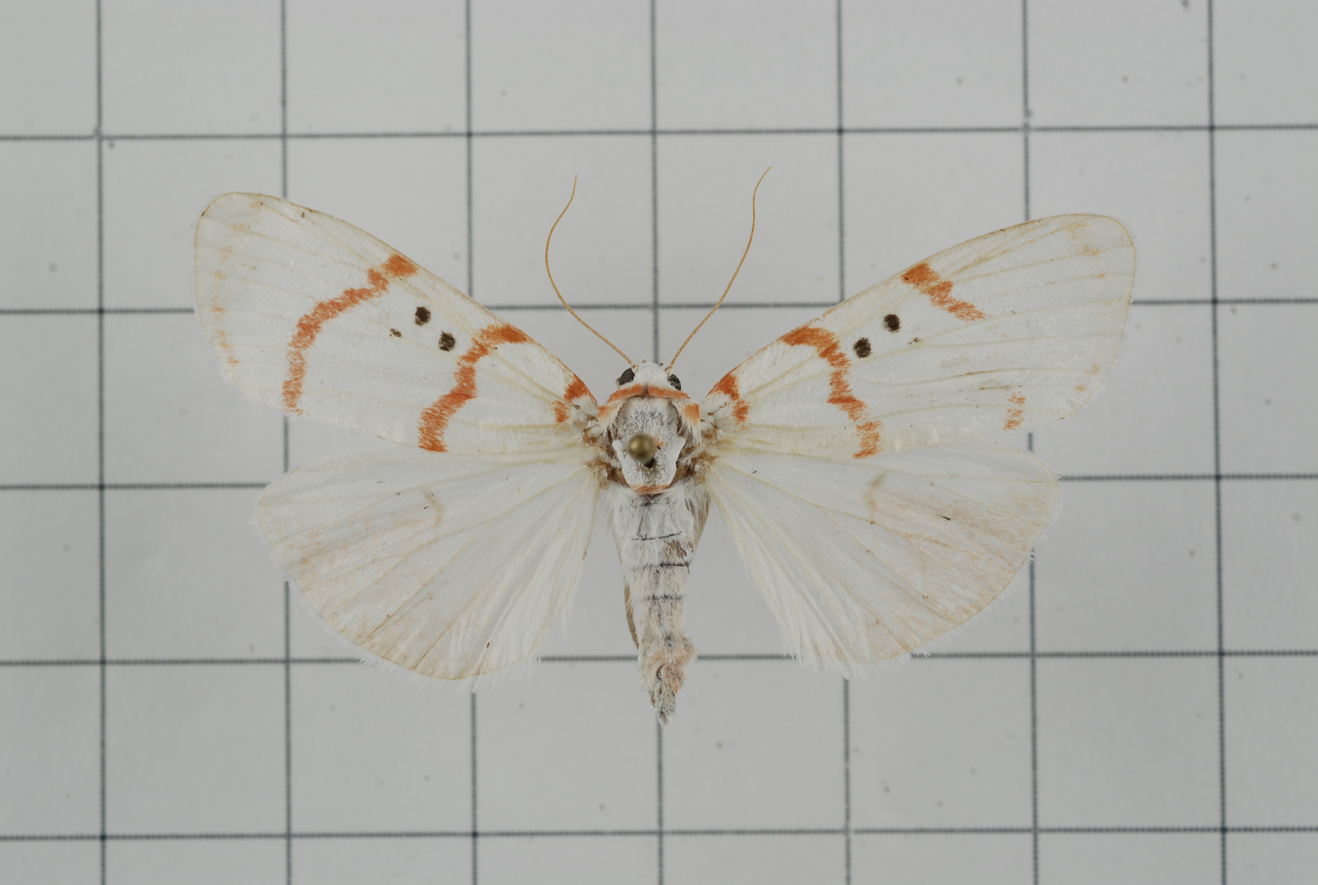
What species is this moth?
Cyana subalba
